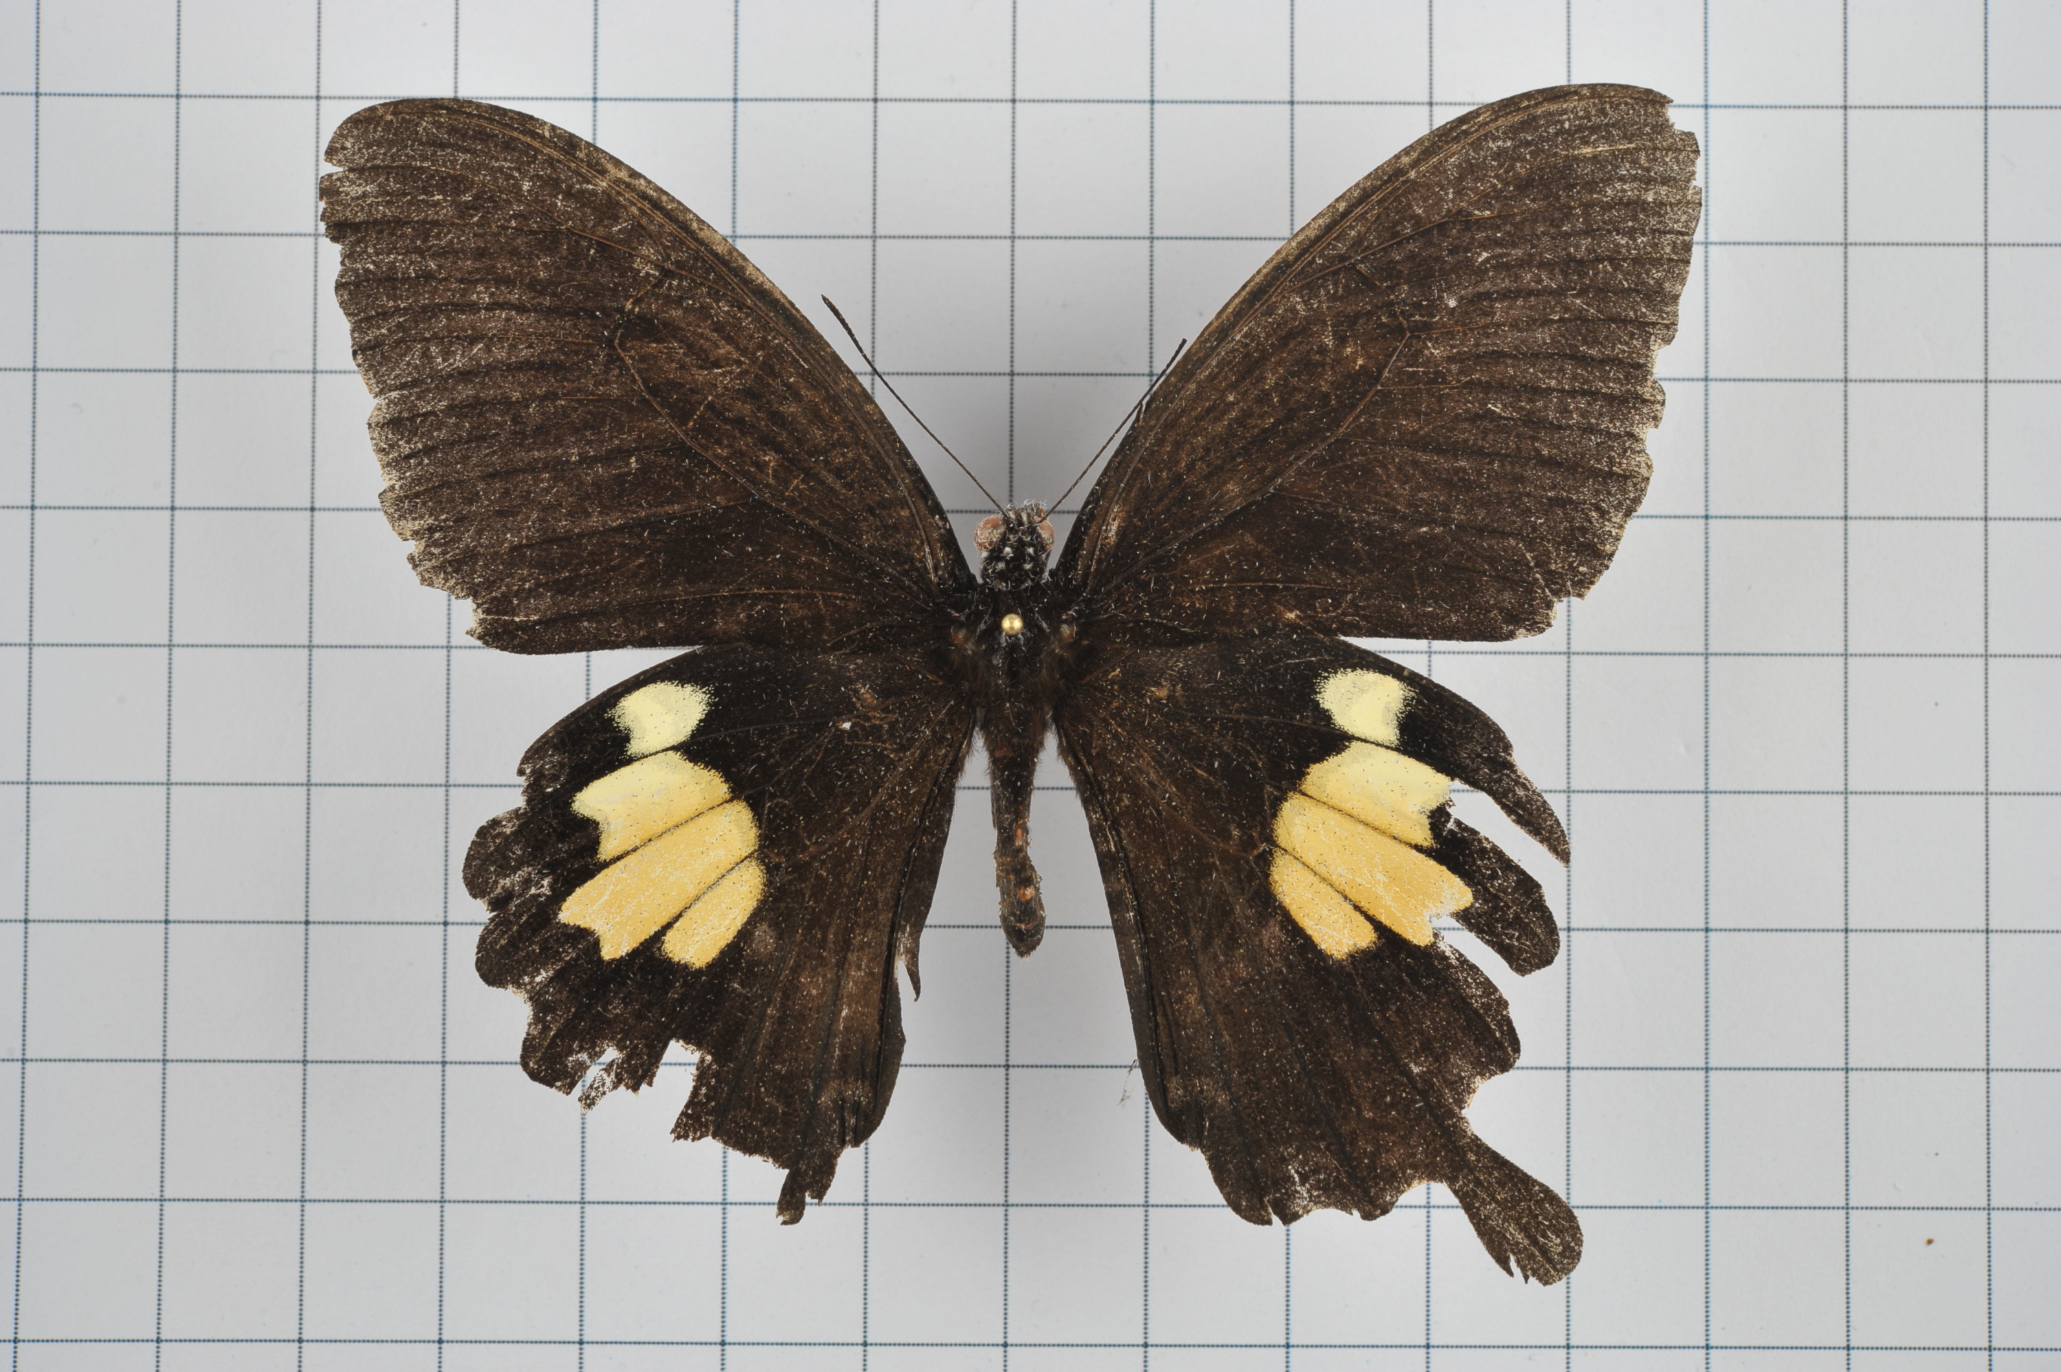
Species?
Papilio nephelus chaonulus
